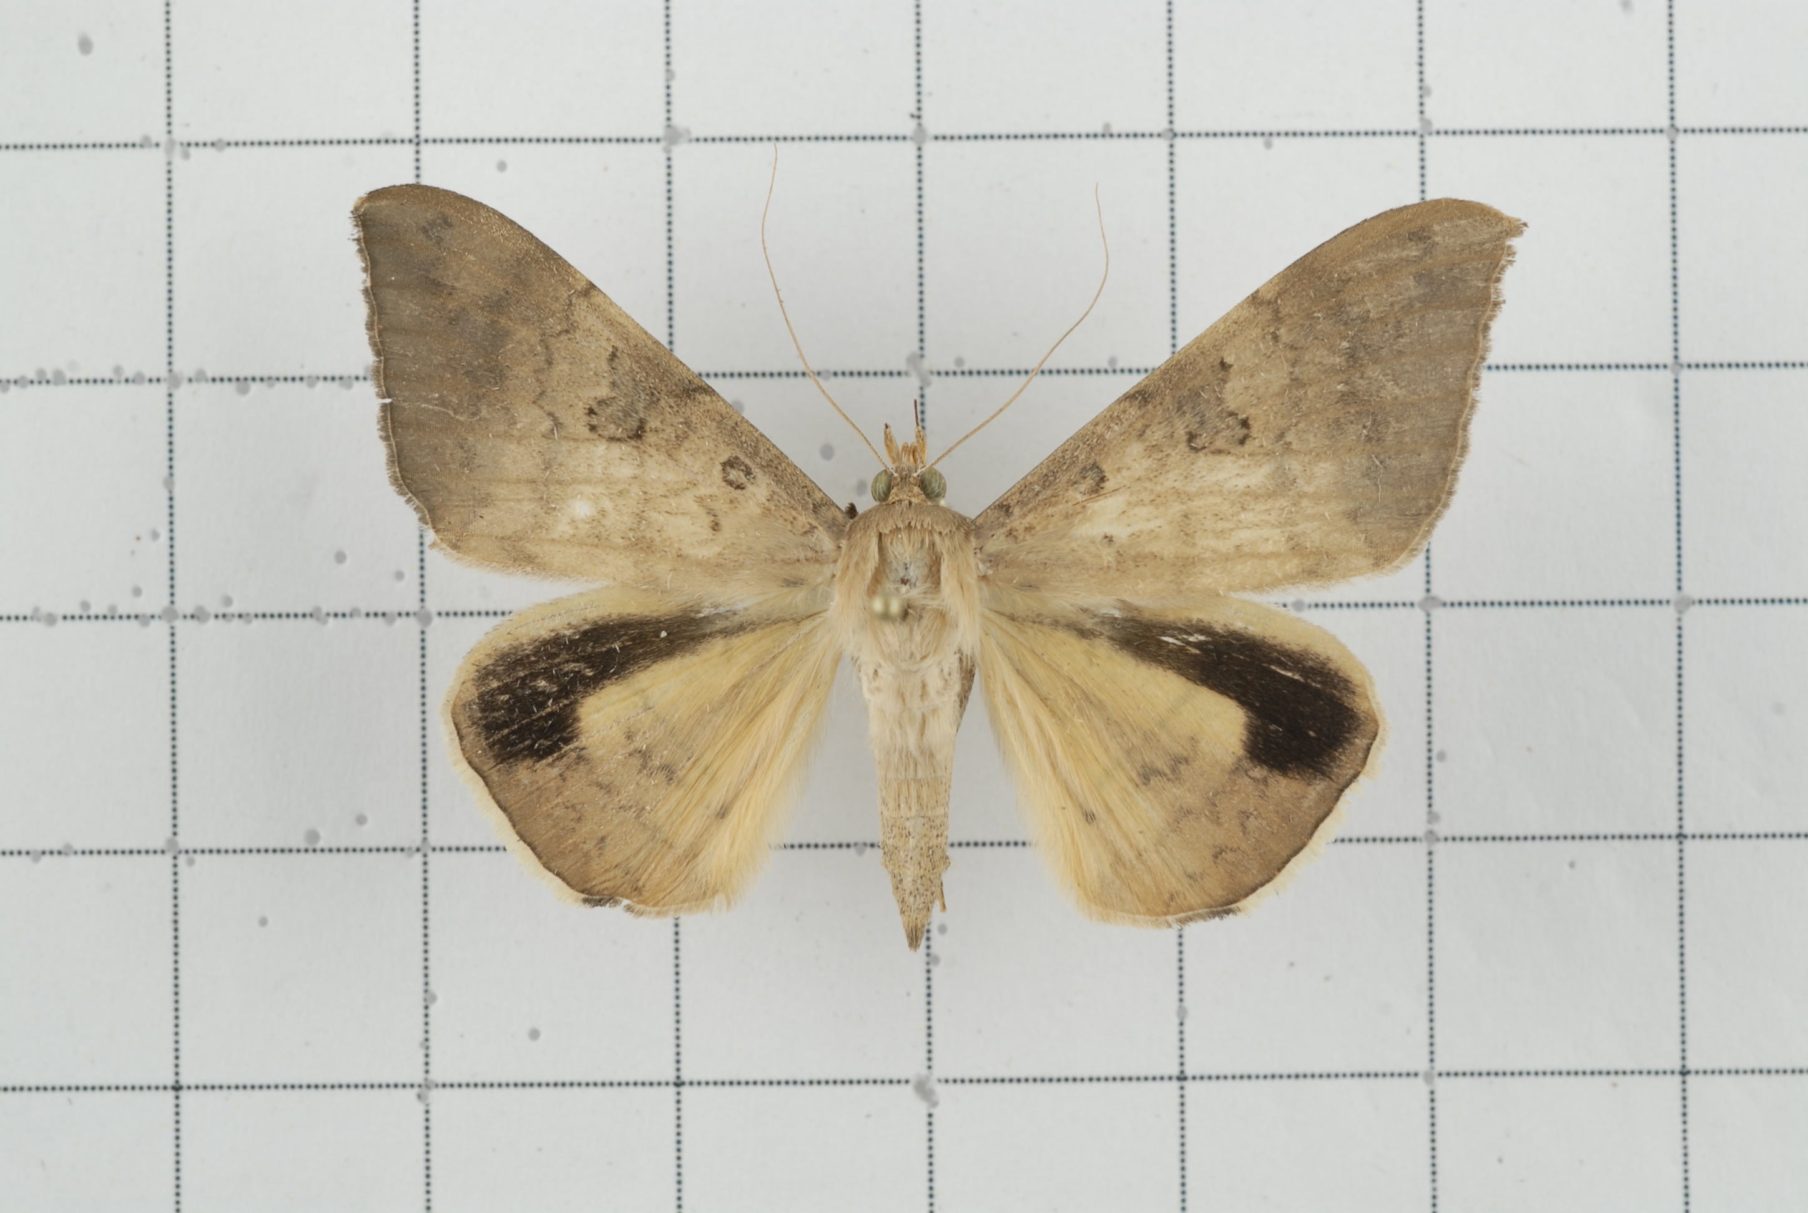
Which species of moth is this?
Oxyodes scrobiculata
